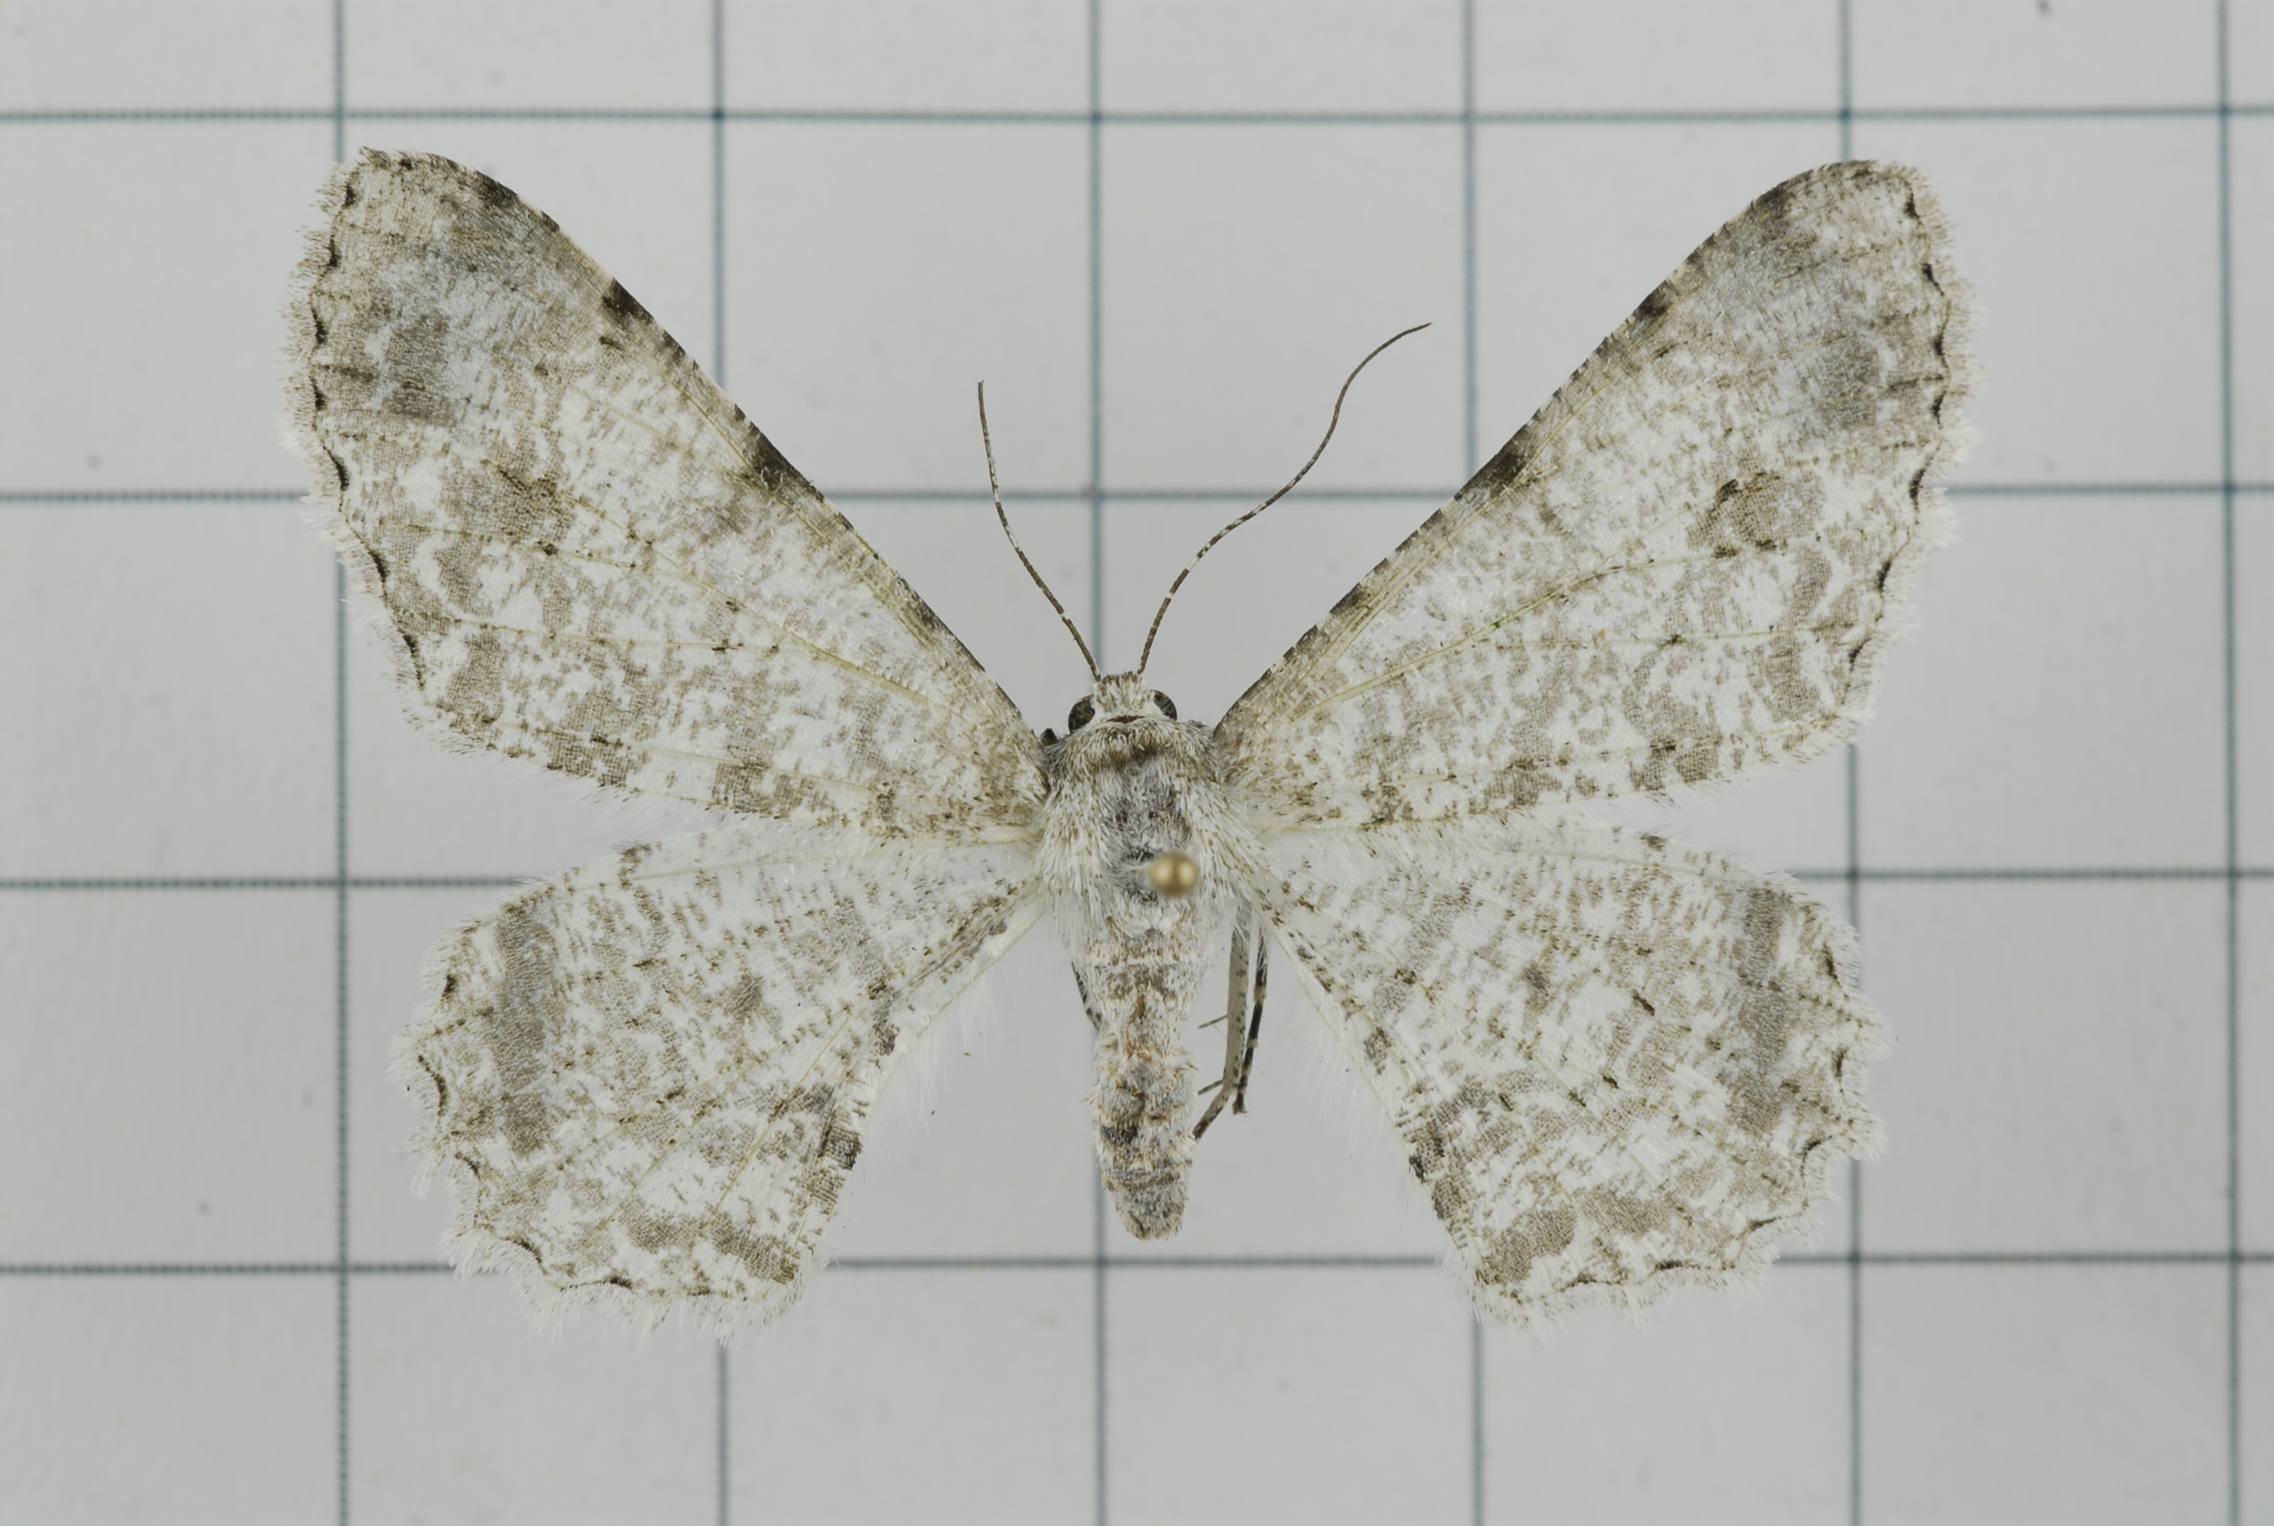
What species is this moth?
Lassaba parvalbidaria parvalbidaria
